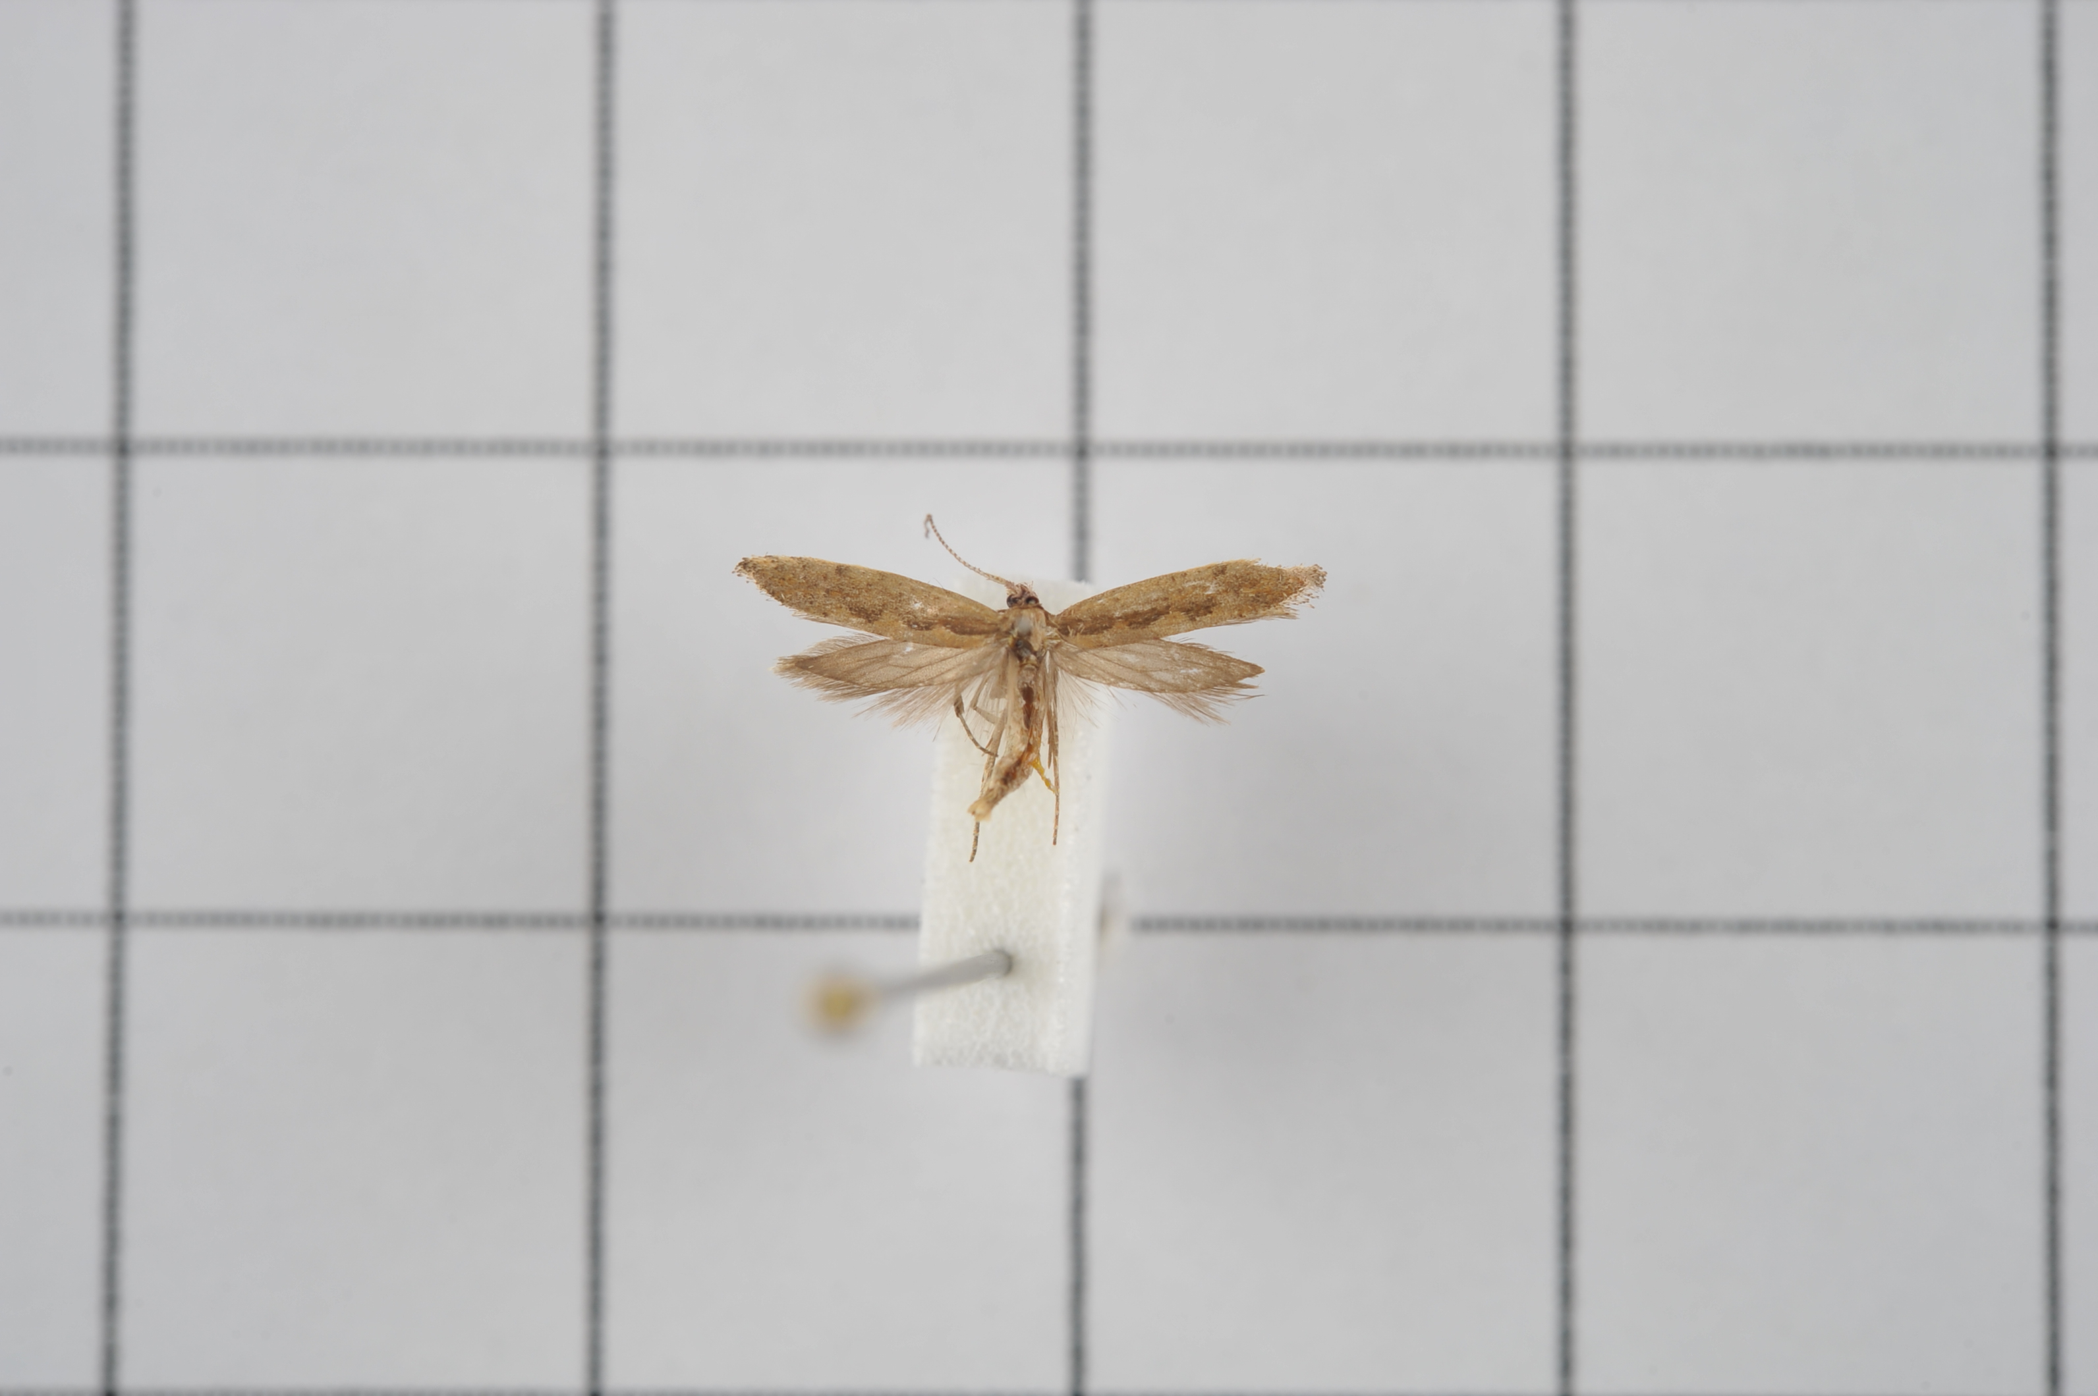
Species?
Plutella xylostella
